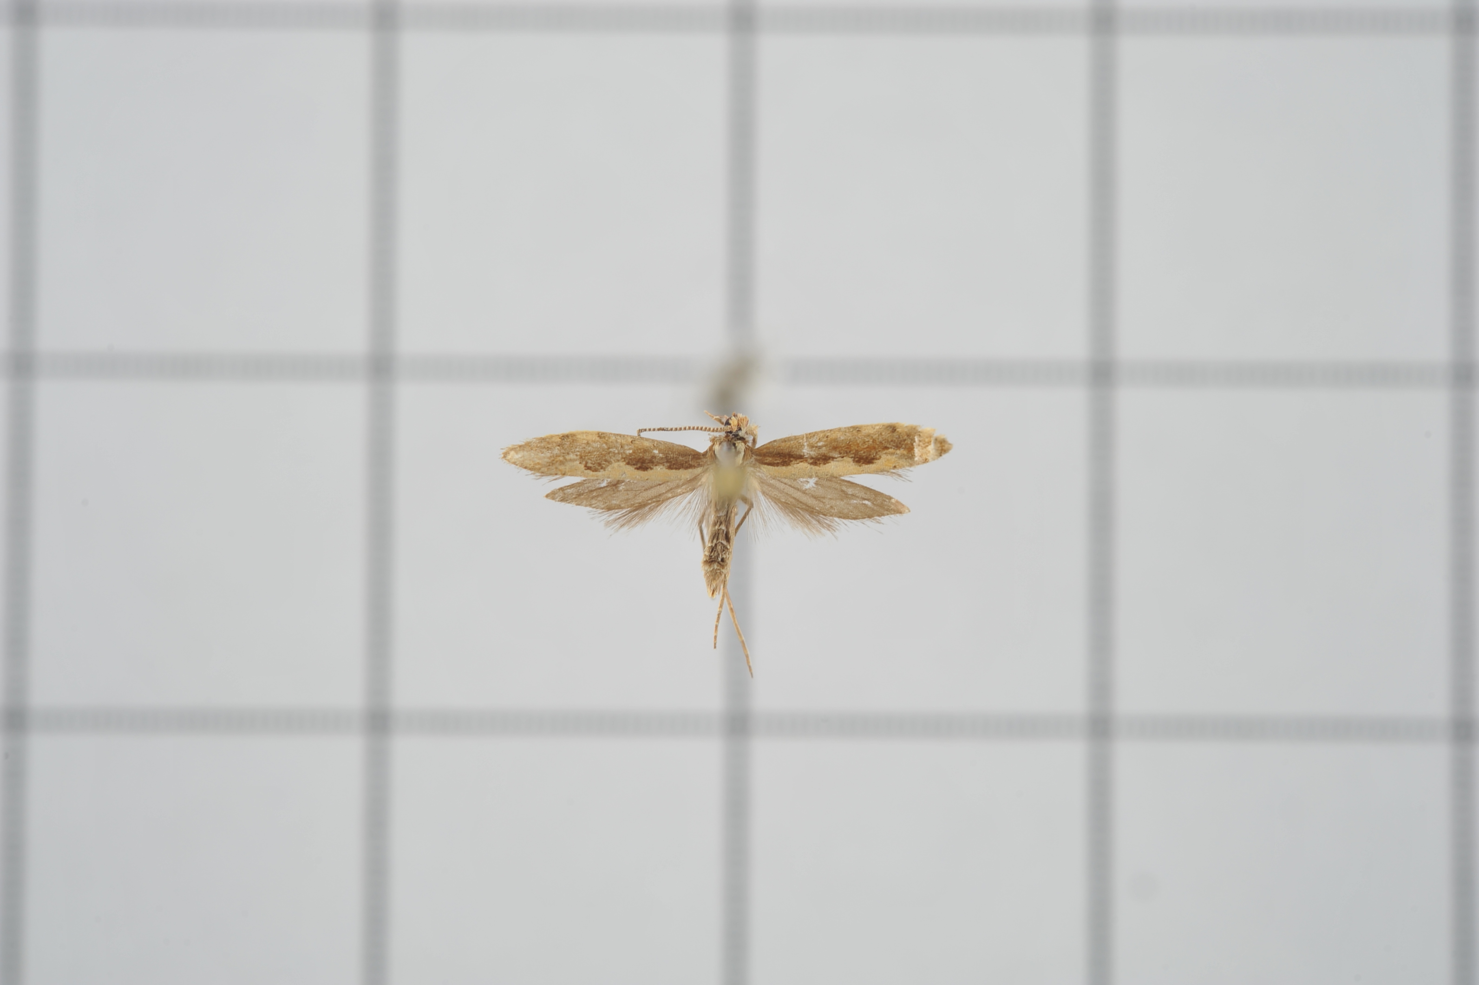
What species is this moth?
Plutella xylostella
